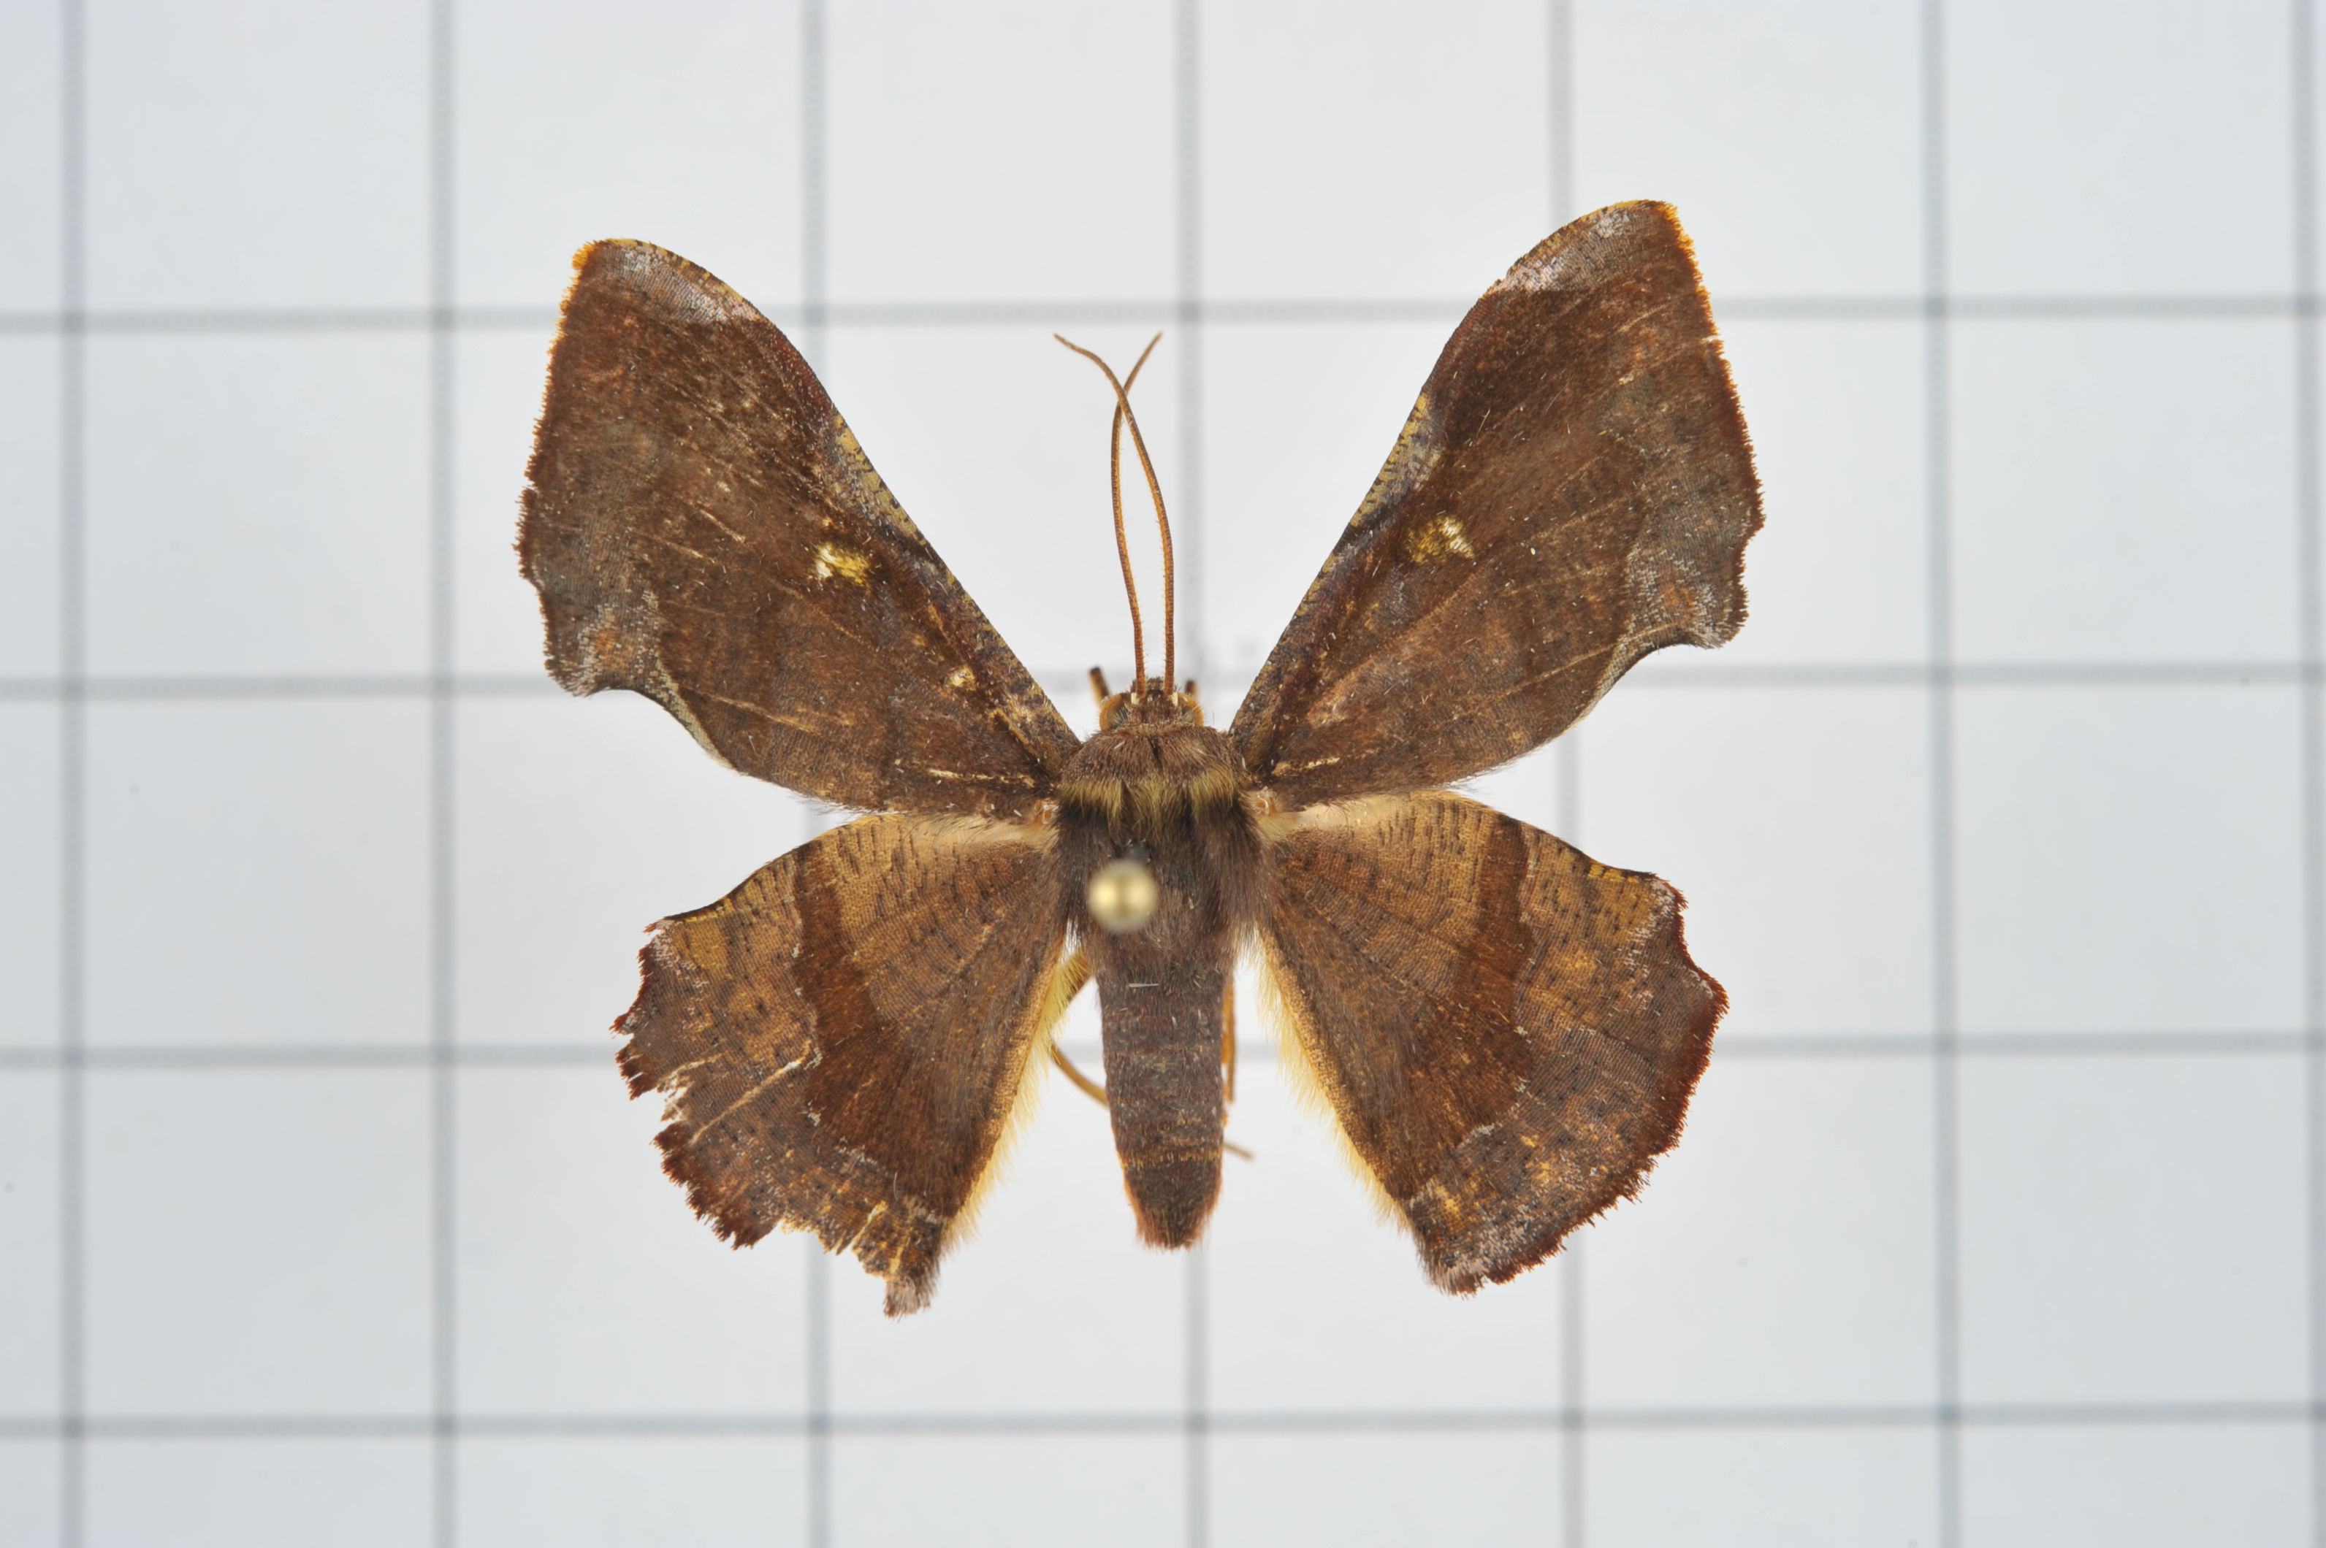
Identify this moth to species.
Fascellina chromataria
